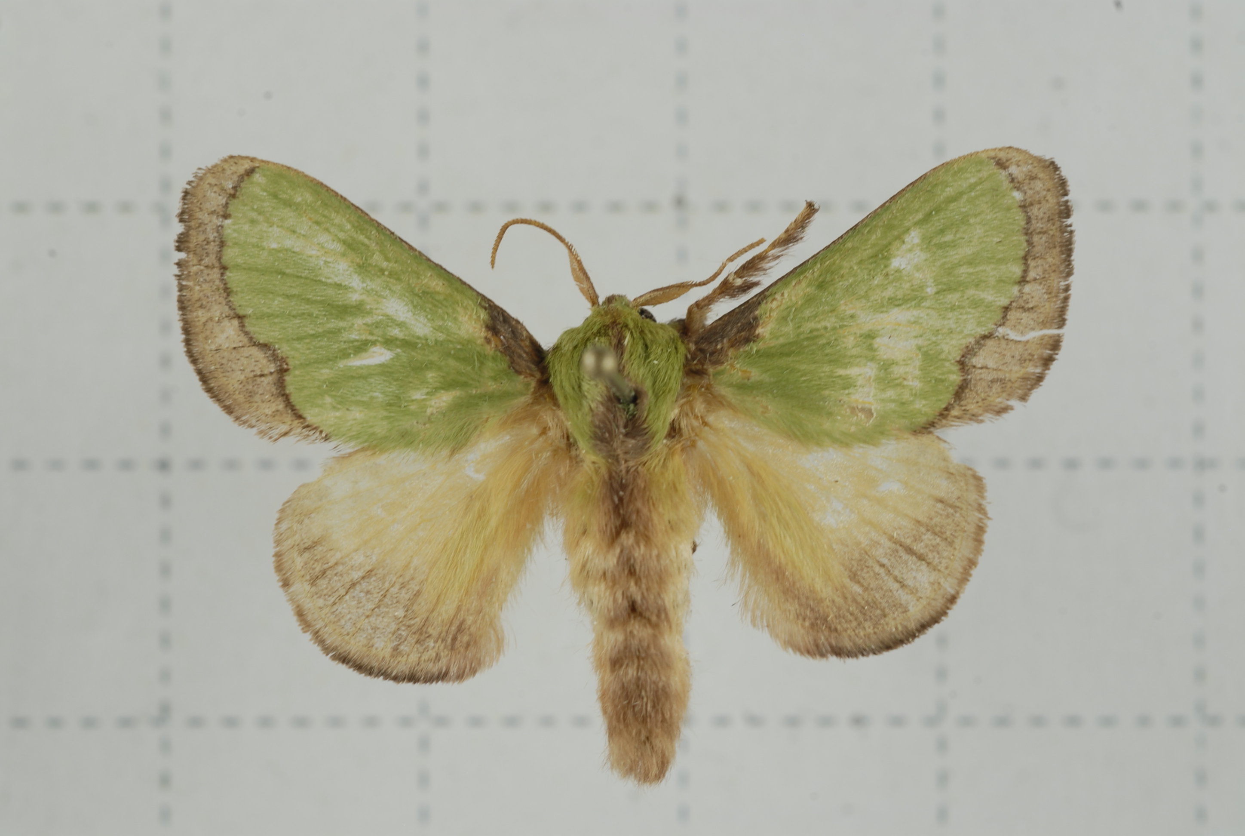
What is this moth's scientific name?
Parasa shirakii
